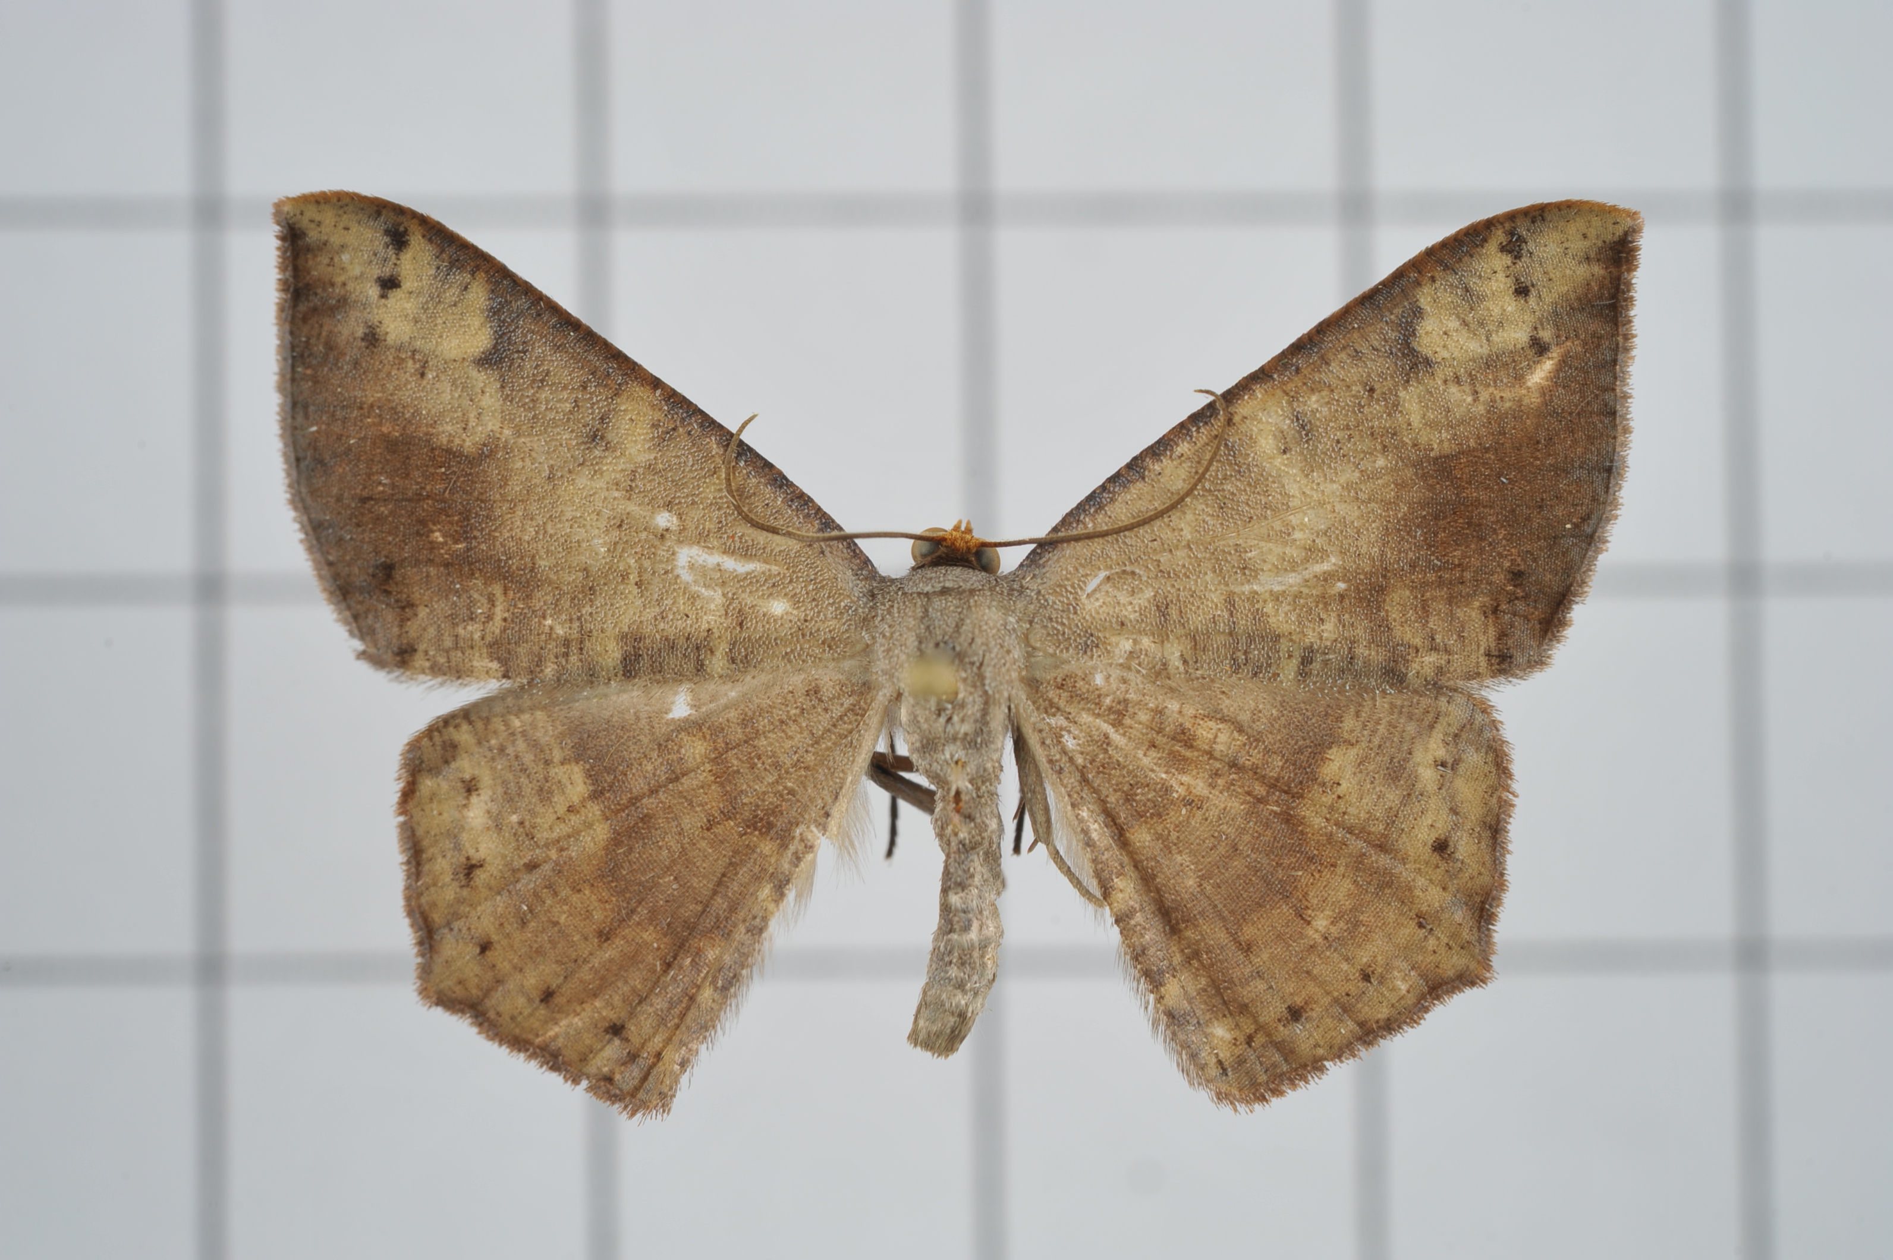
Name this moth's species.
Peratostega deletaria deletaria
